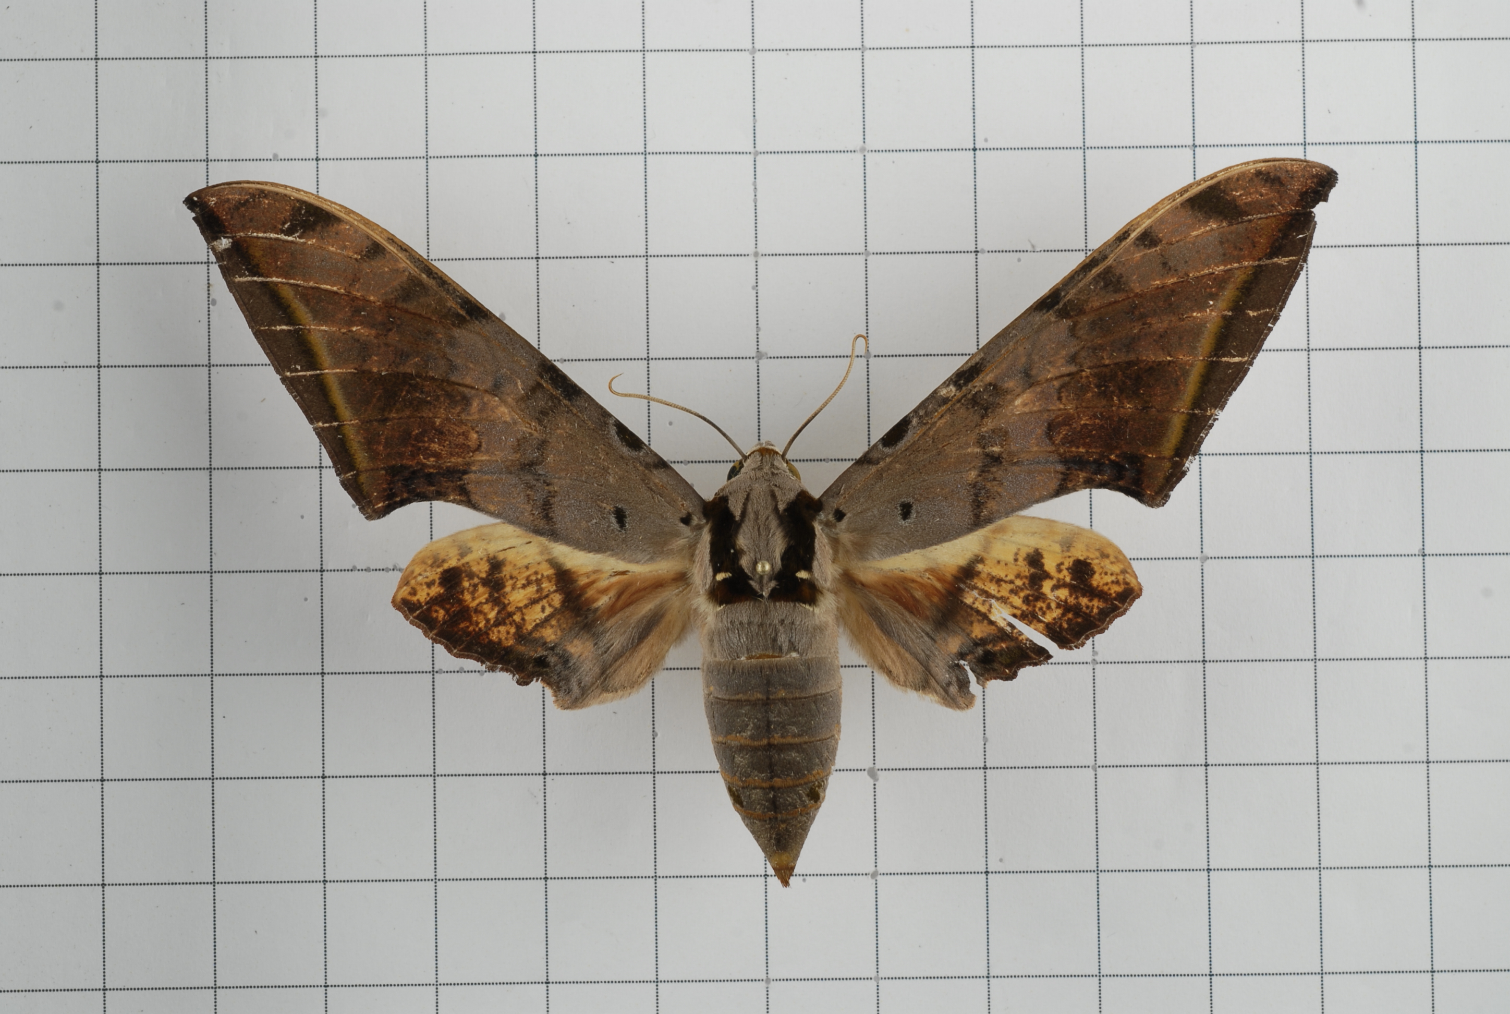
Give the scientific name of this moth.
Ambulyx sericeipennis
